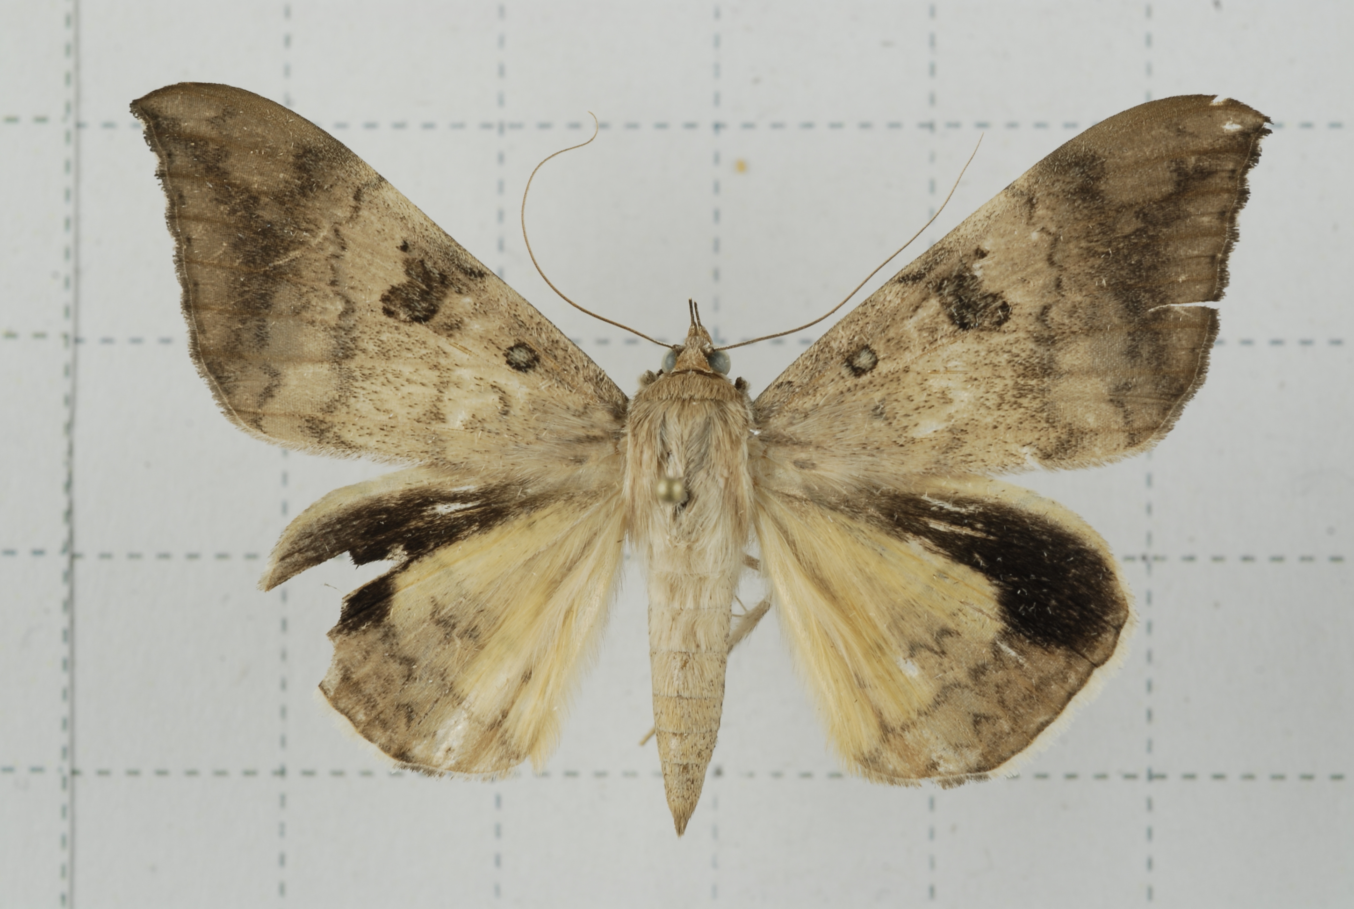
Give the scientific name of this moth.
Oxyodes scrobiculata
